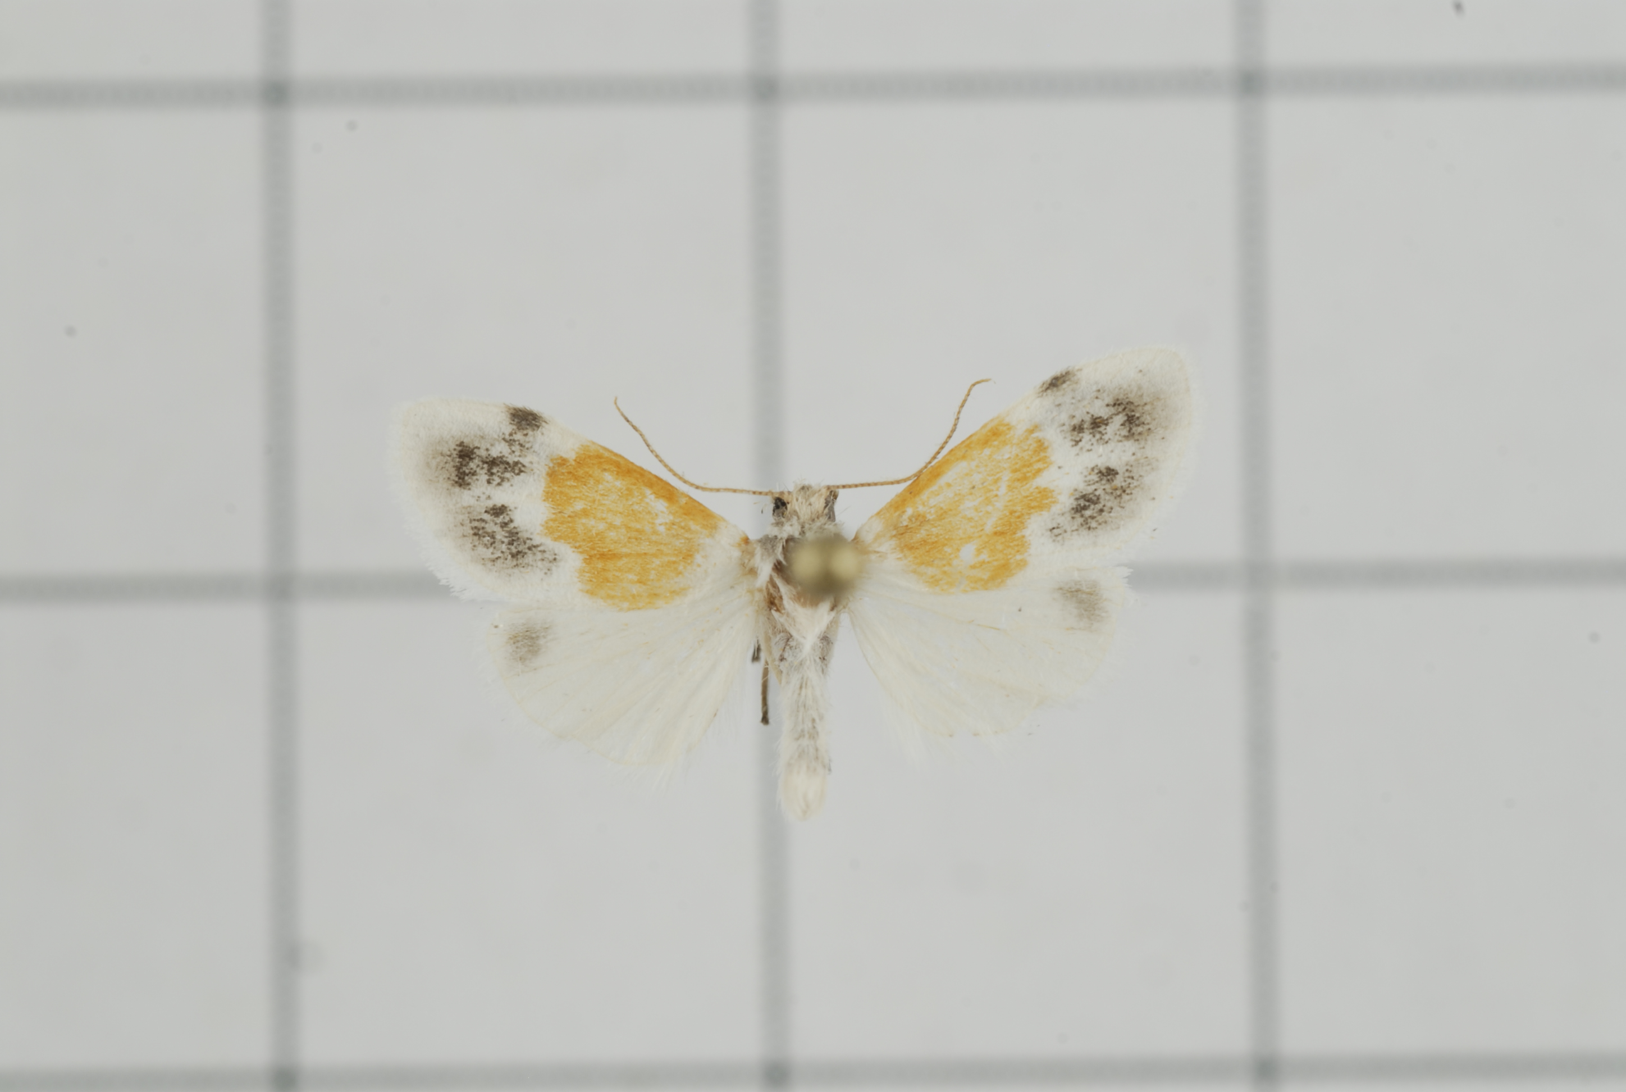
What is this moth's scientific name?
Nanarsine semilutea
